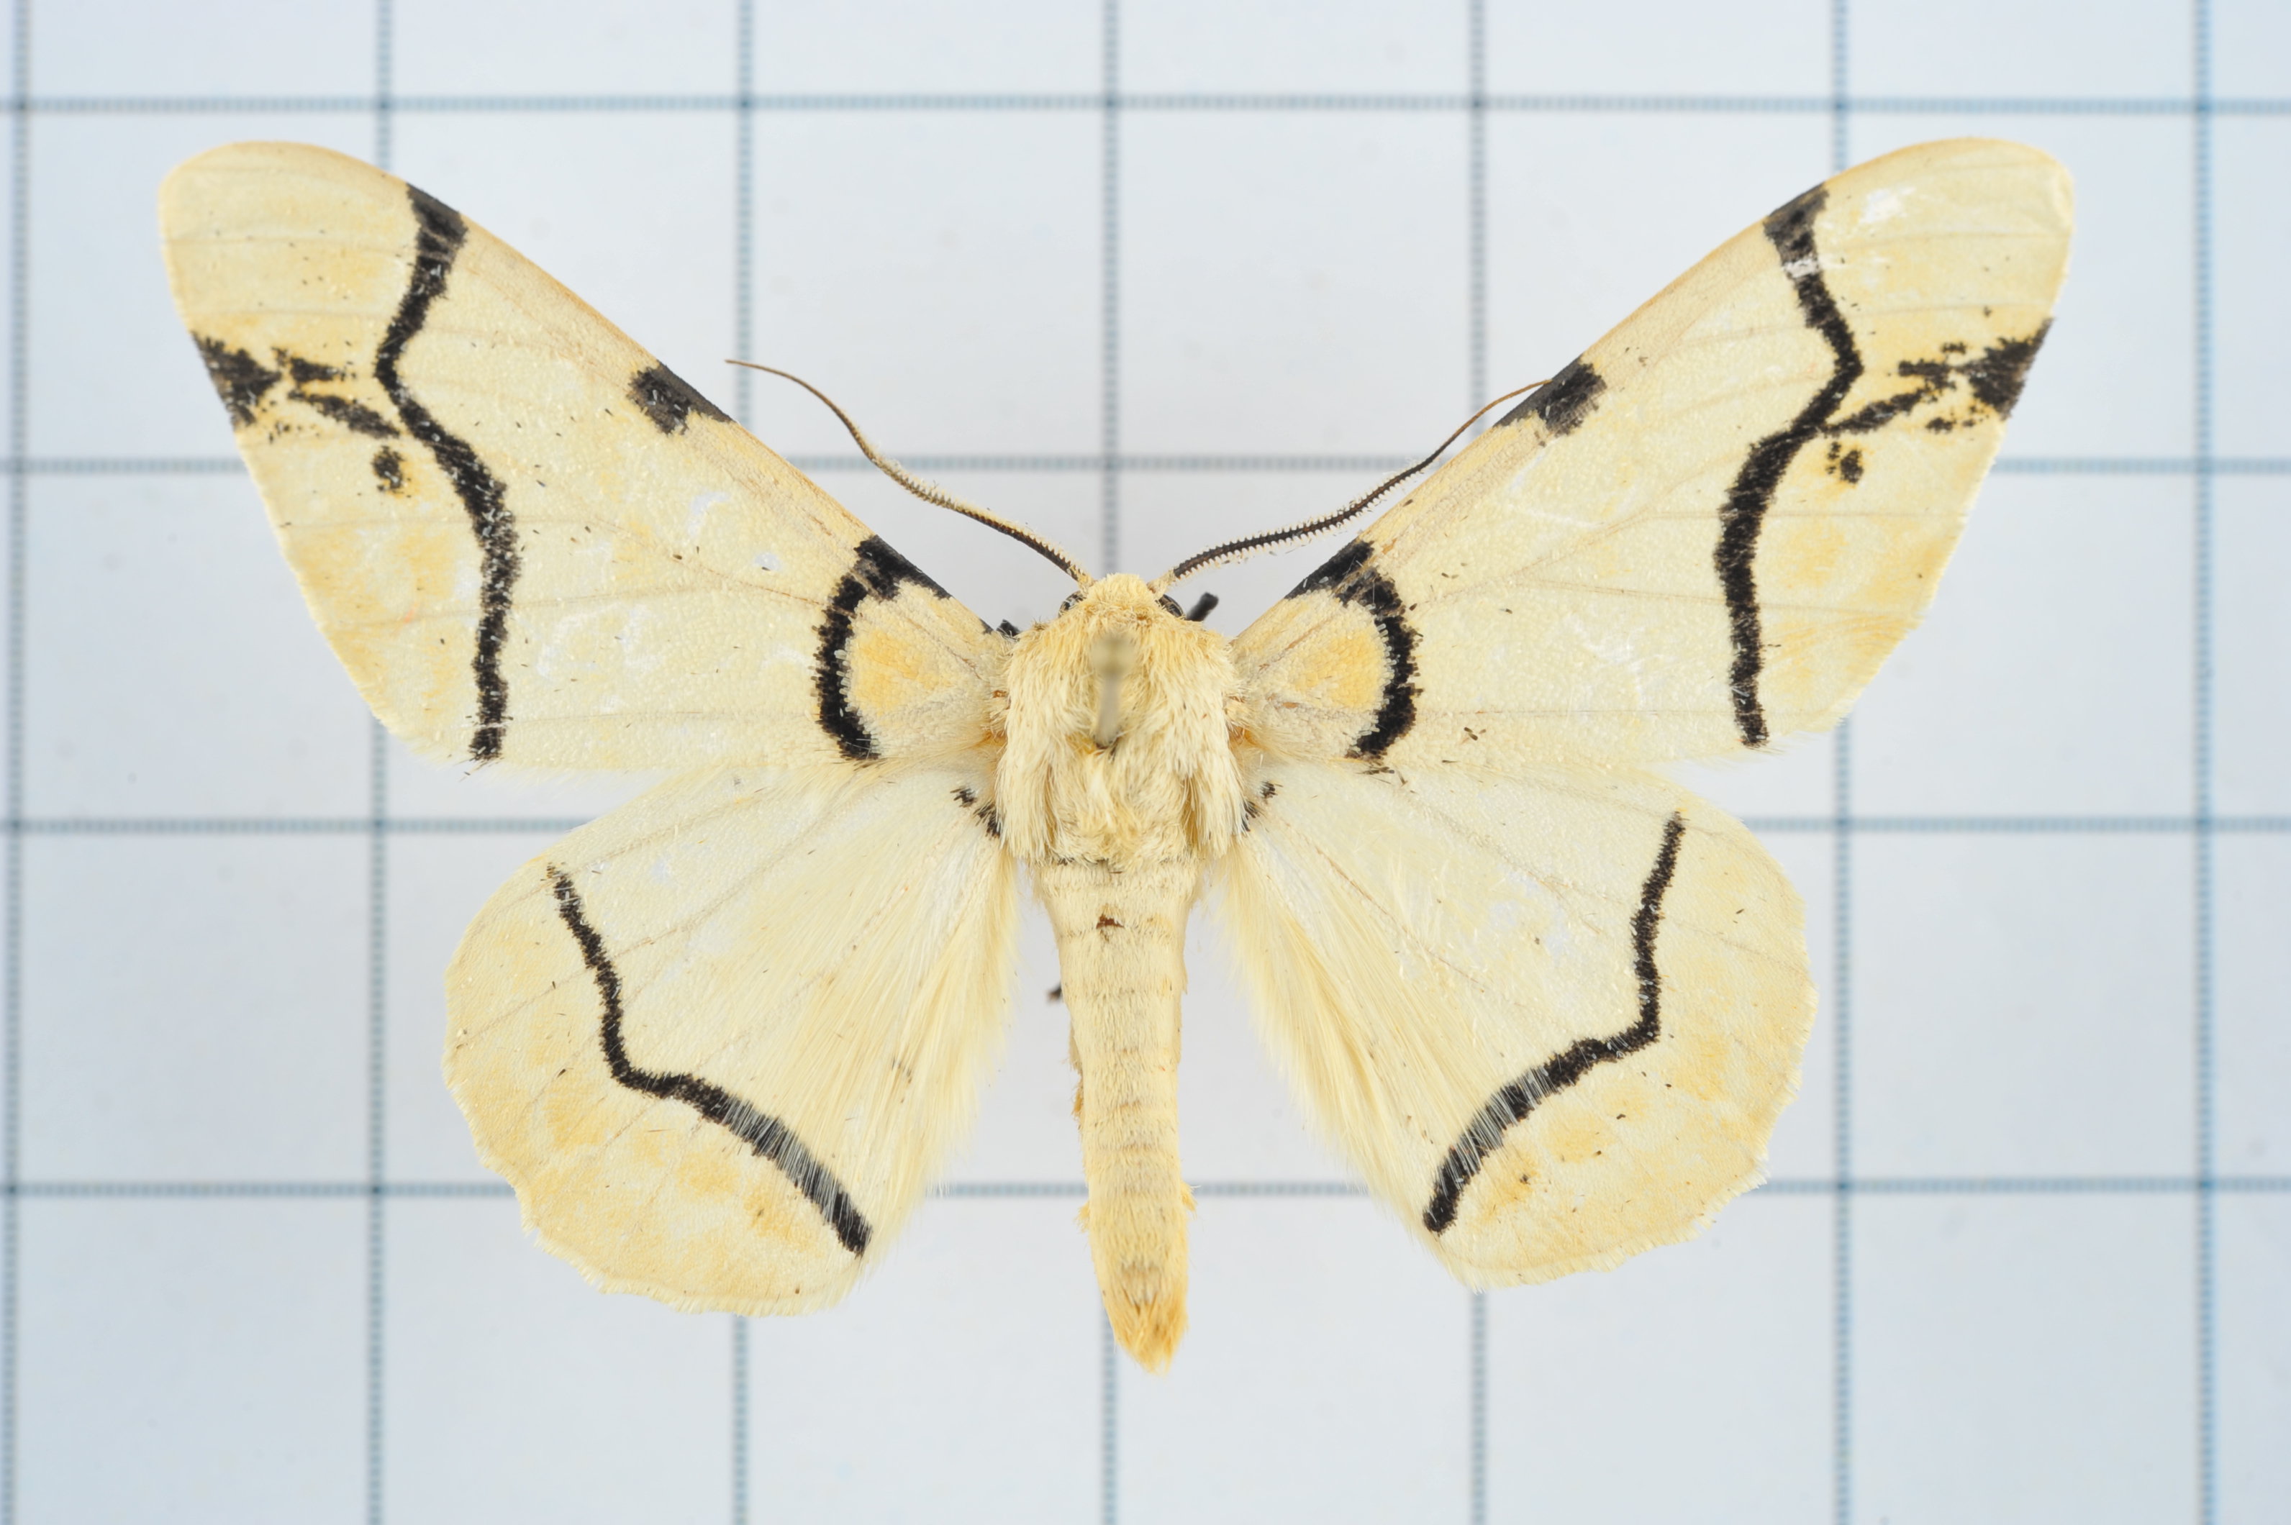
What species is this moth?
Biston perclara
